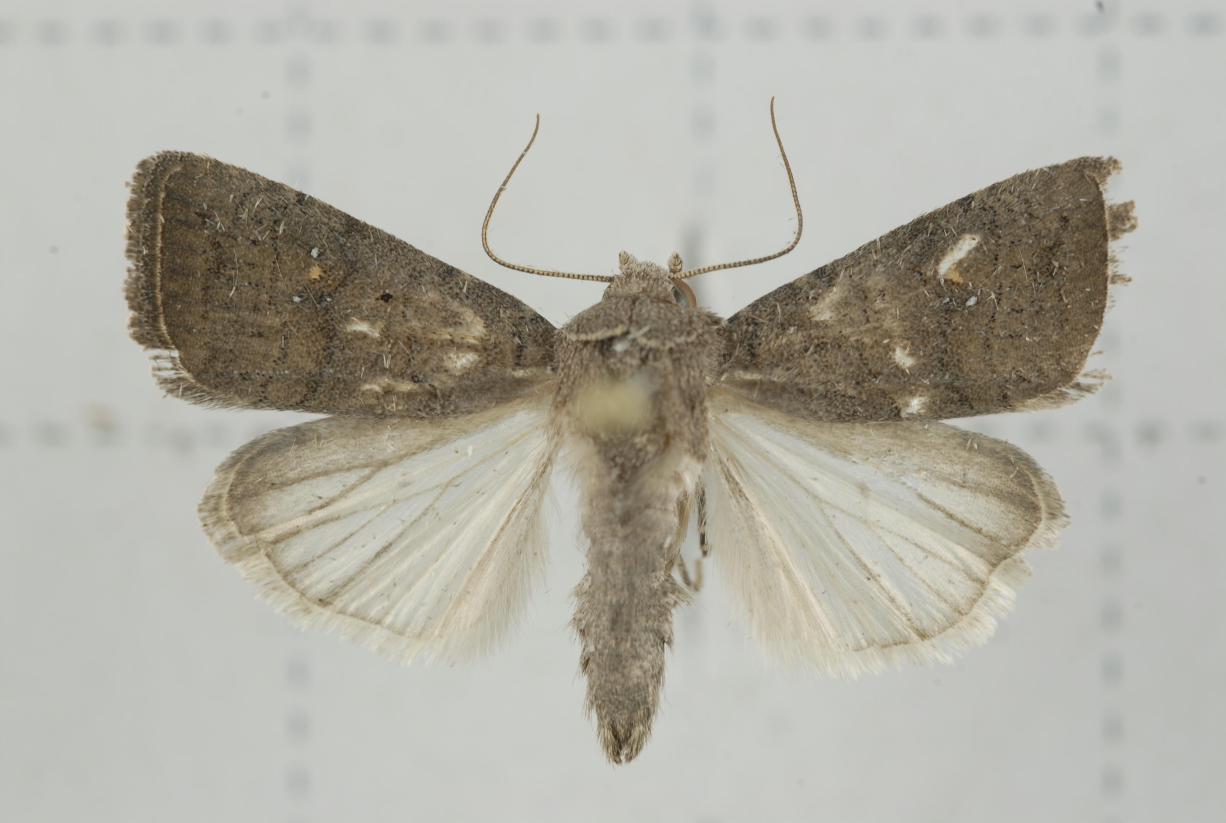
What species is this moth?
Athetis cognata
